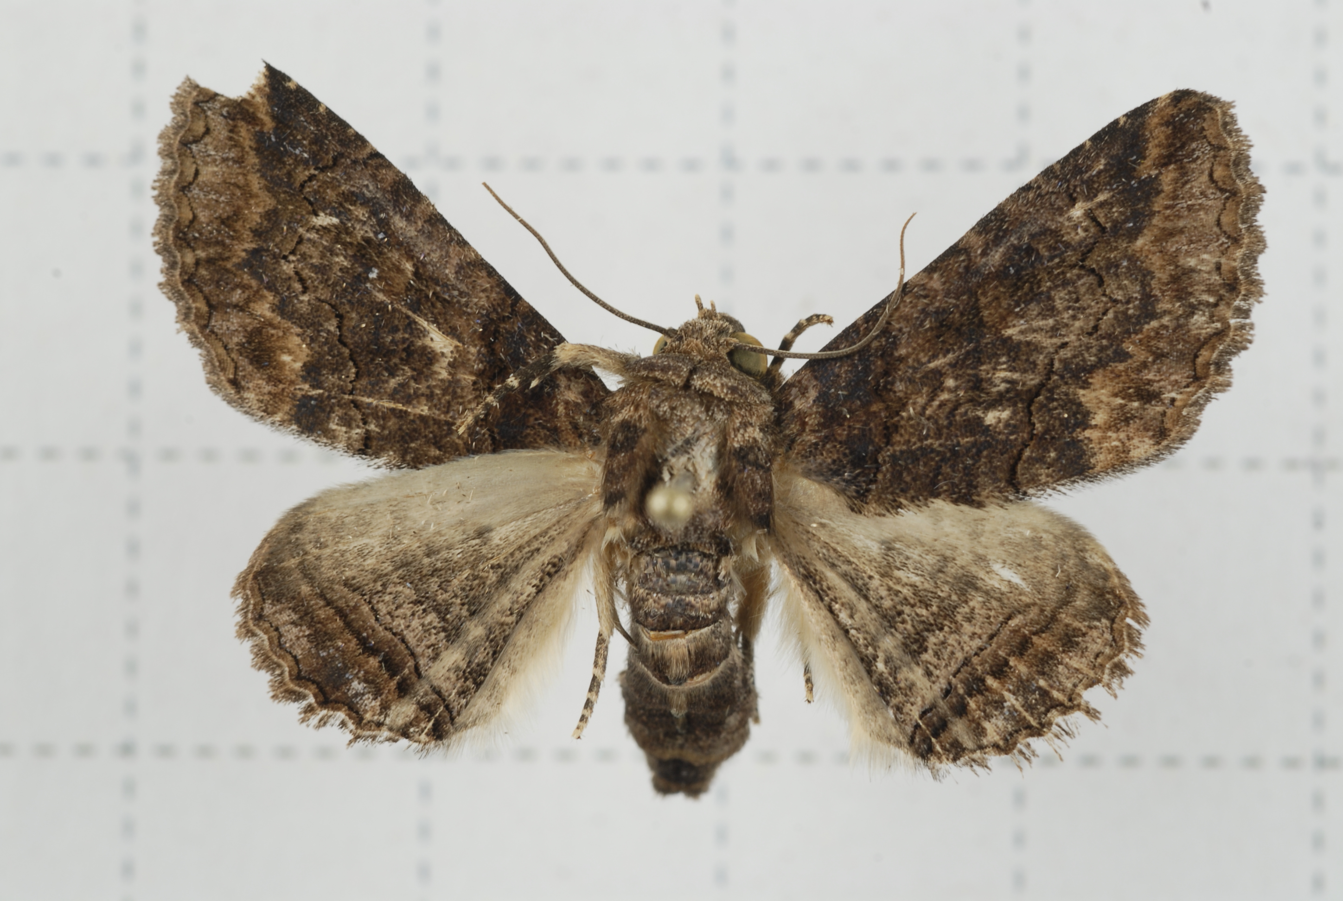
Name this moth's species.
Pericyma cruegeri
